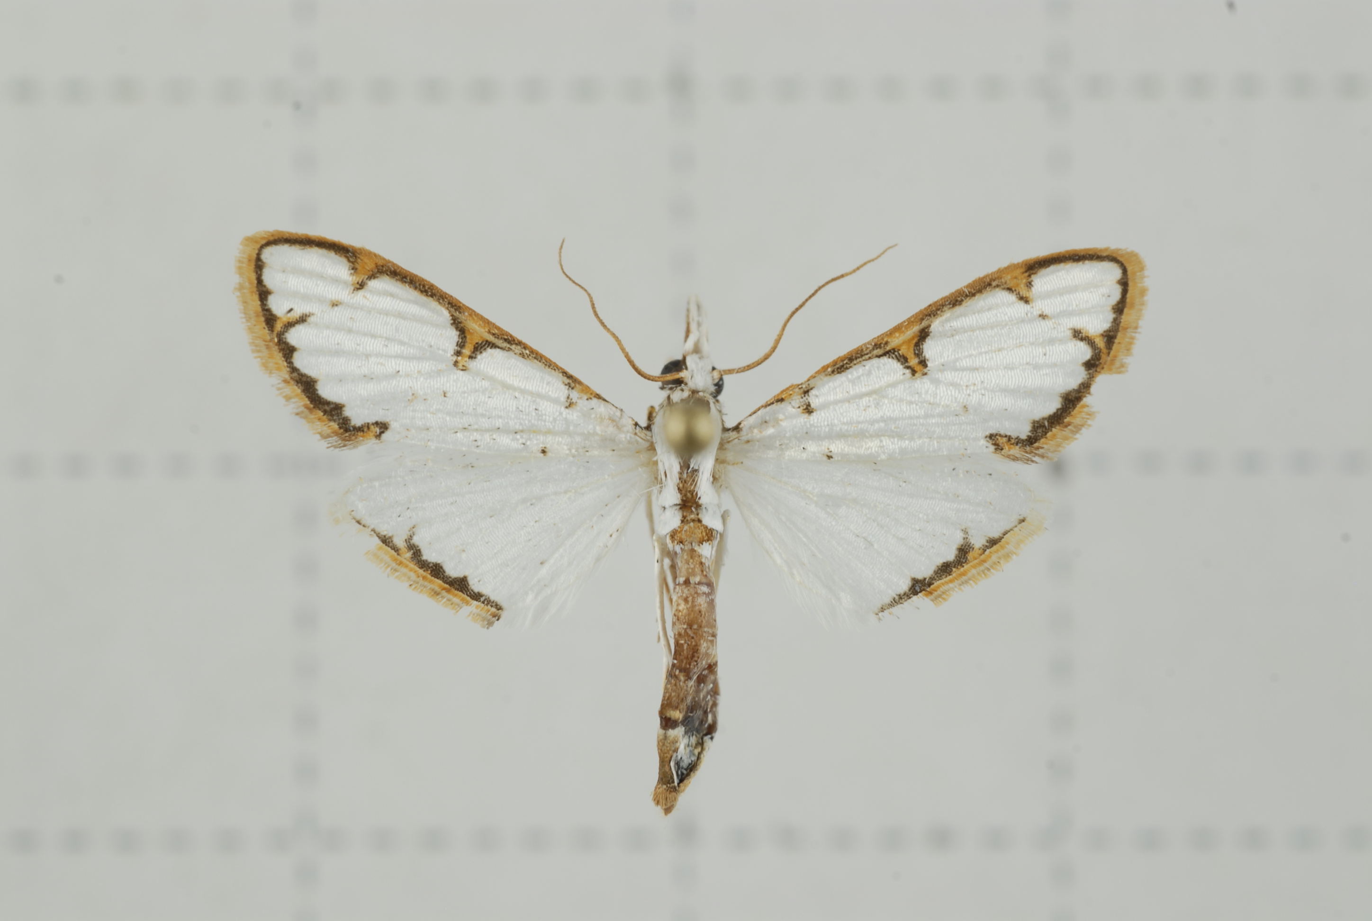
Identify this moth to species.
Cirrhochrista spinuella
